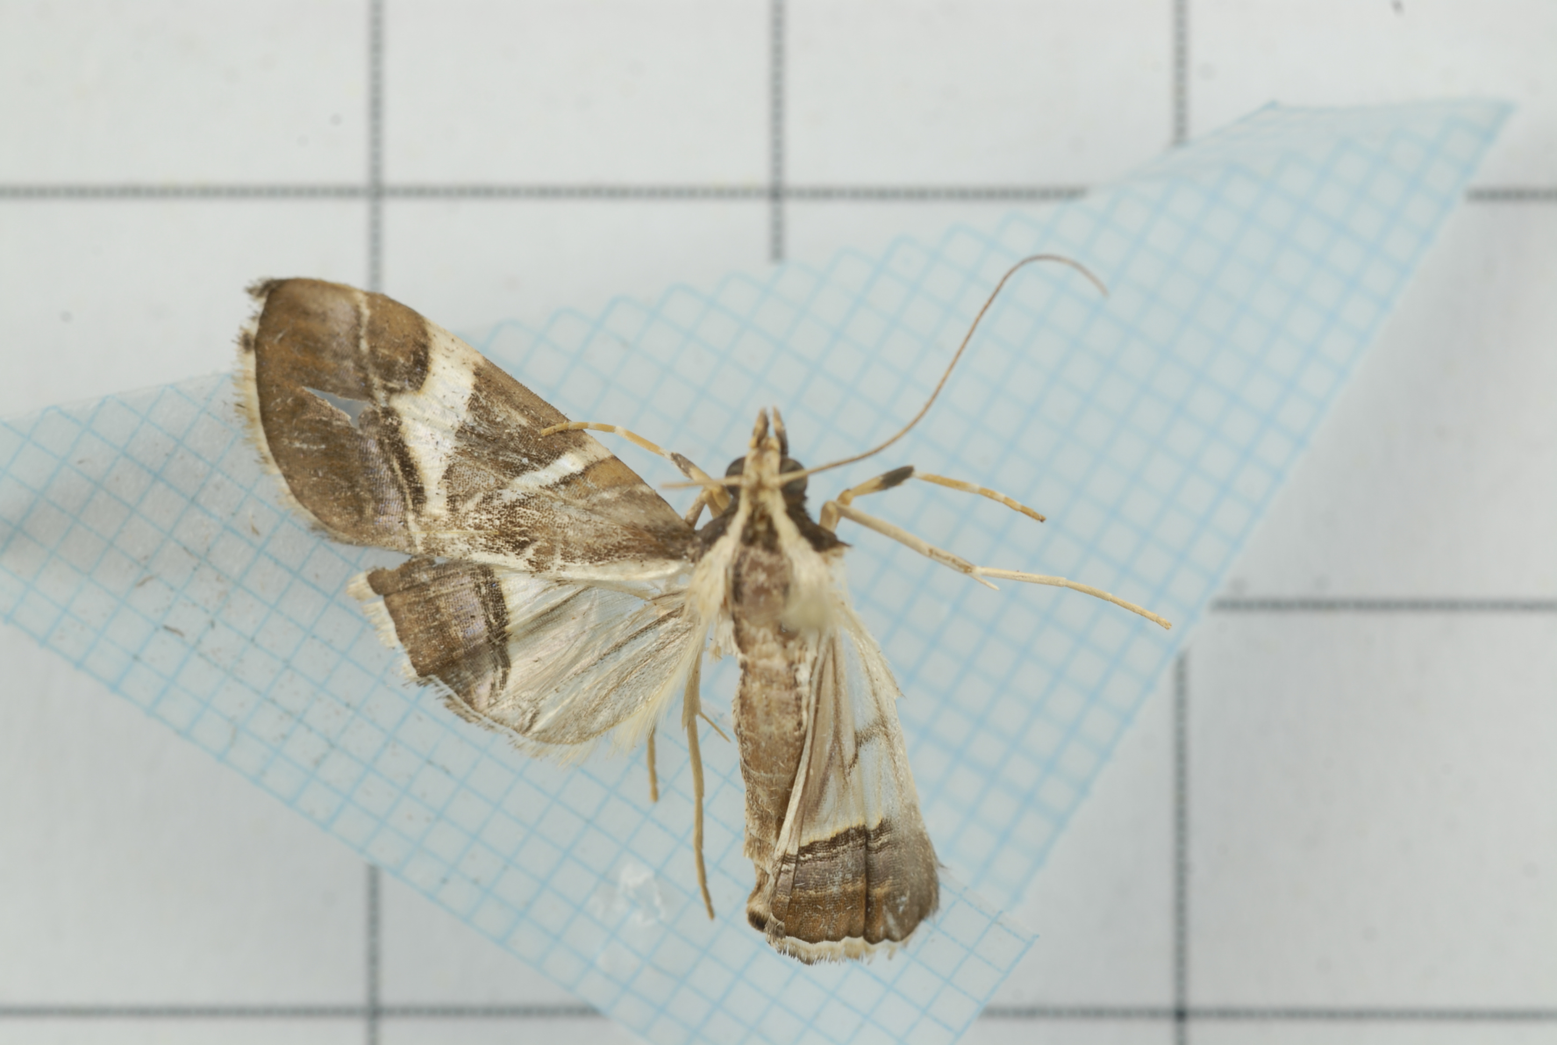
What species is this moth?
Agrioglypta itysalis
